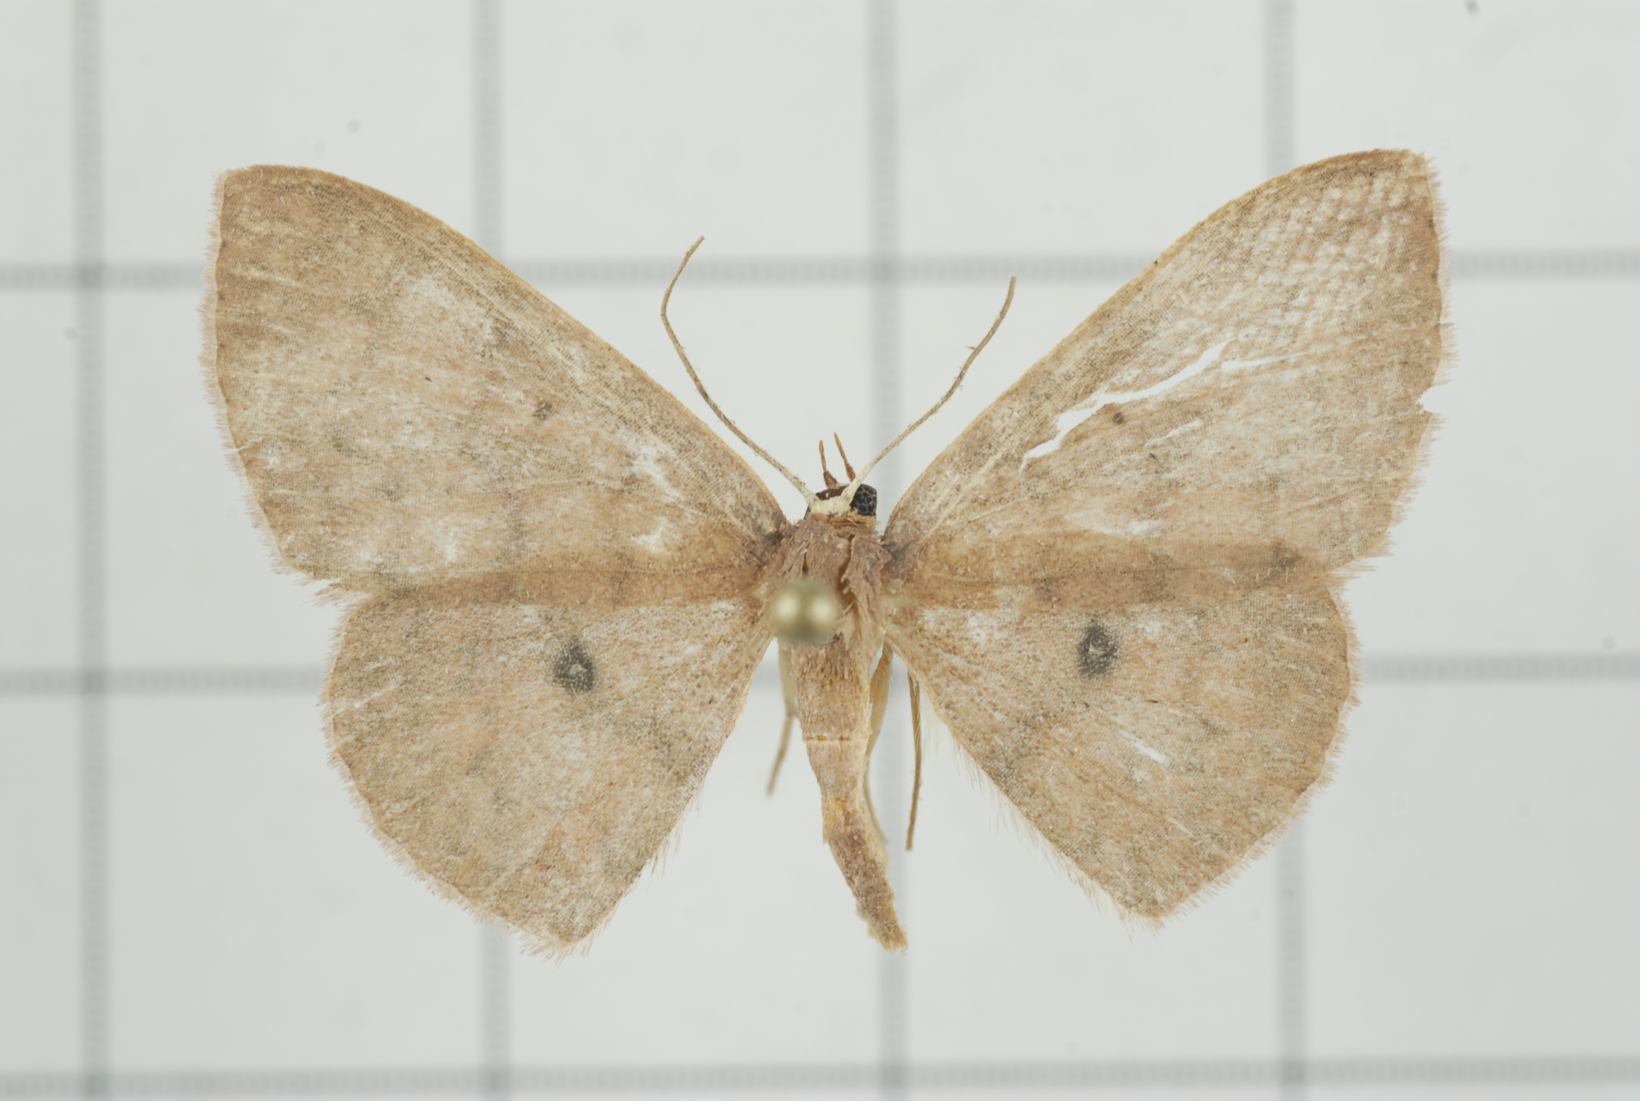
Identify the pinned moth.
Organopoda carnearia carnearia
